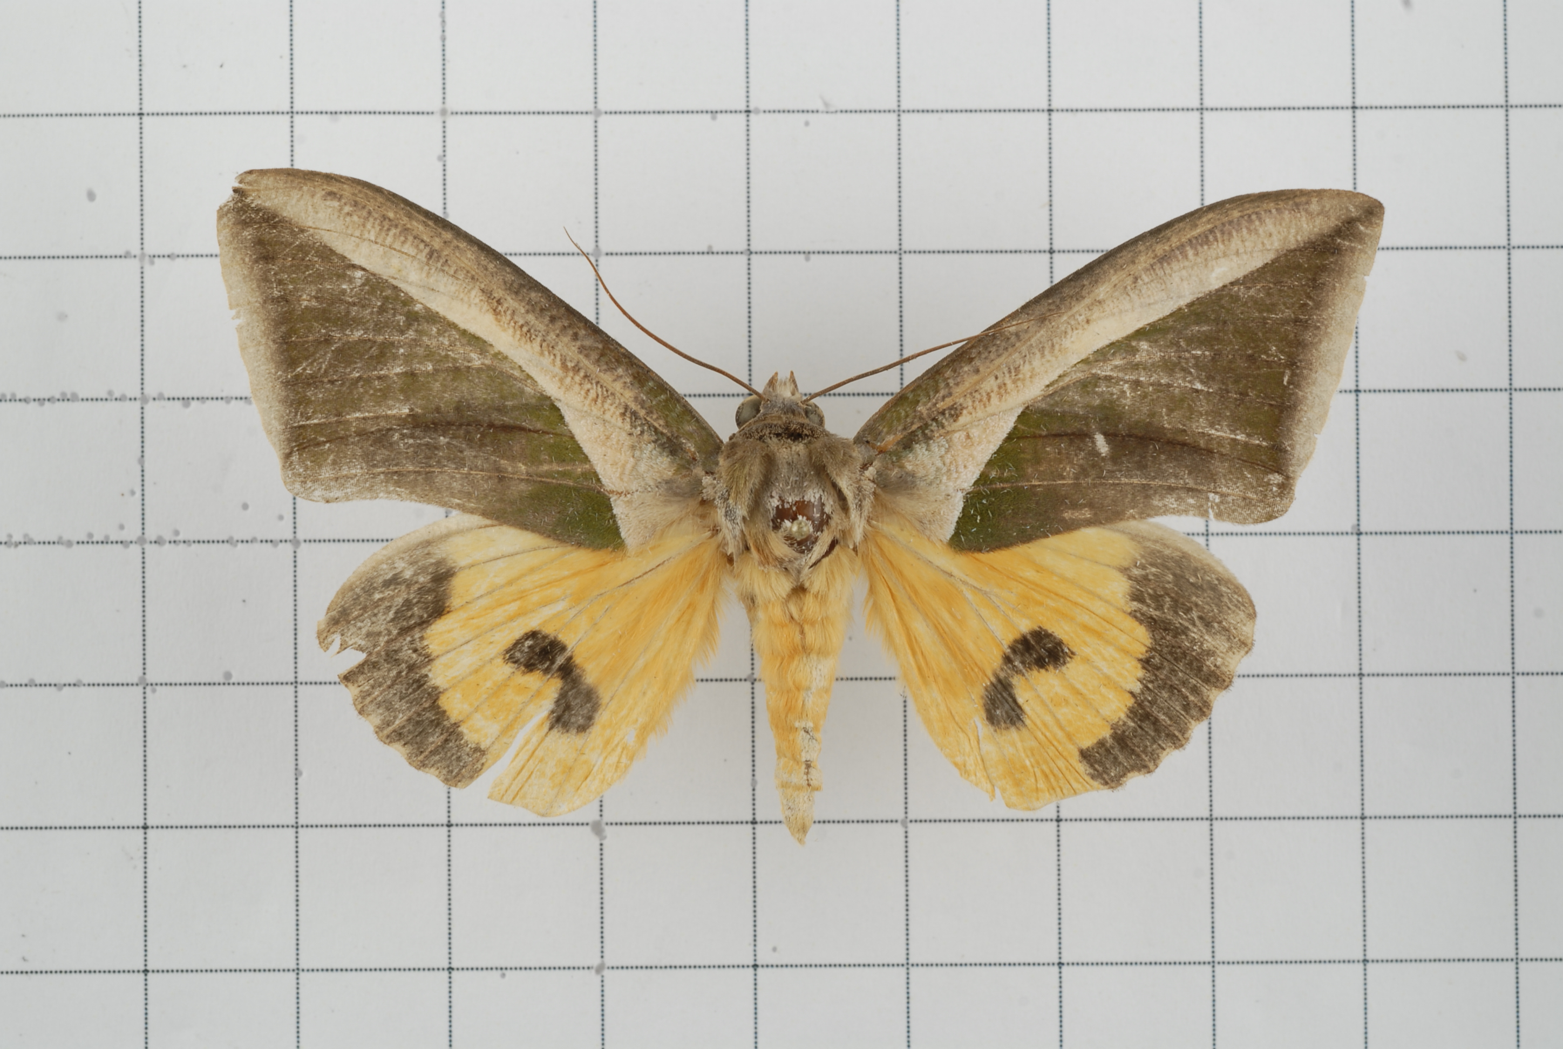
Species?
Eudocima salaminia
